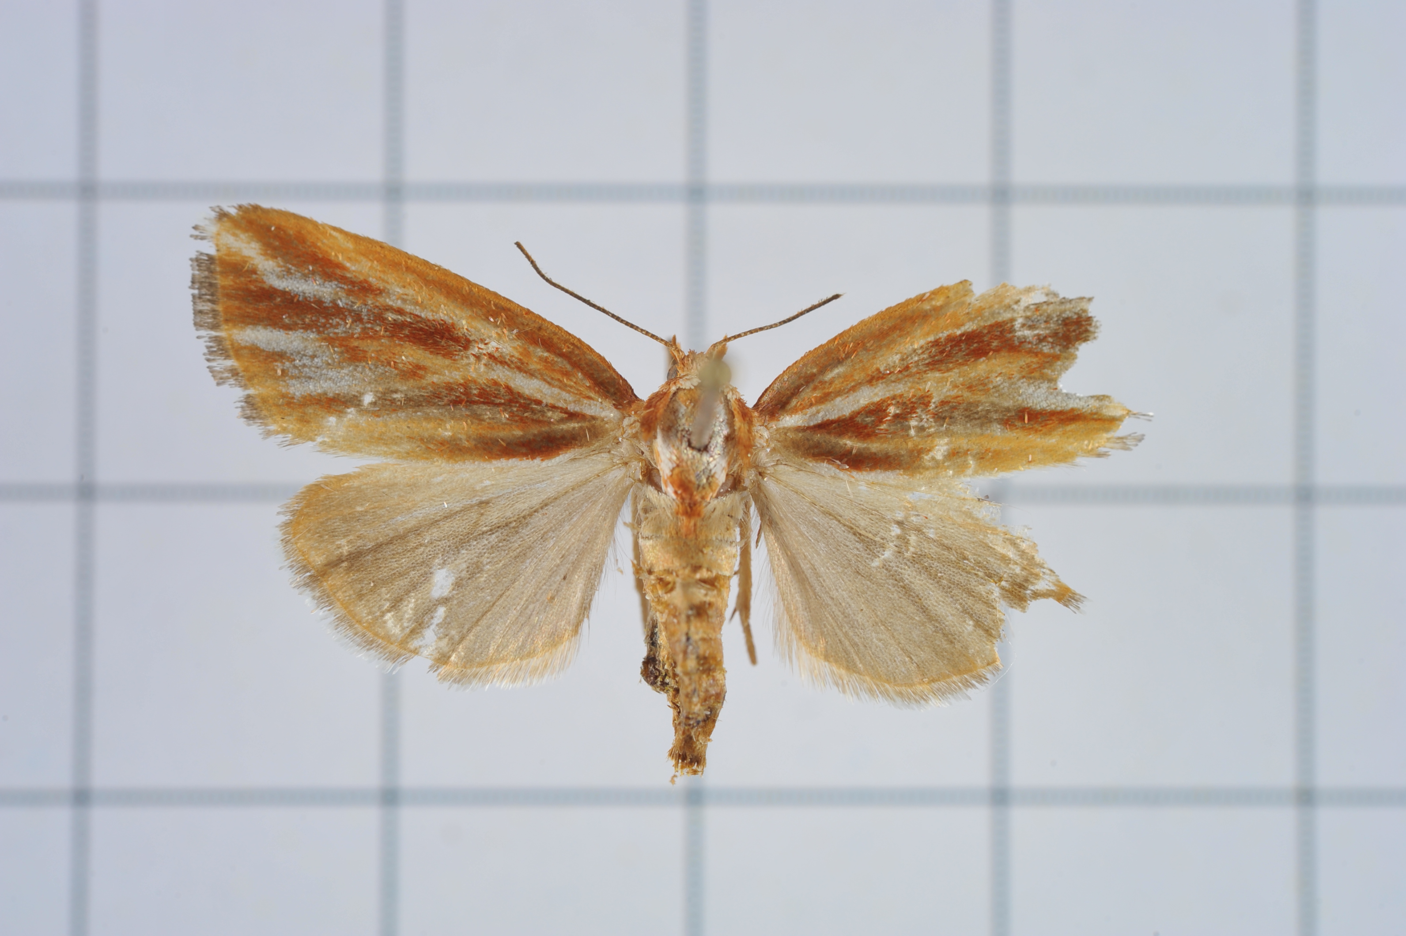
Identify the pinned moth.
Narangodes confluens
